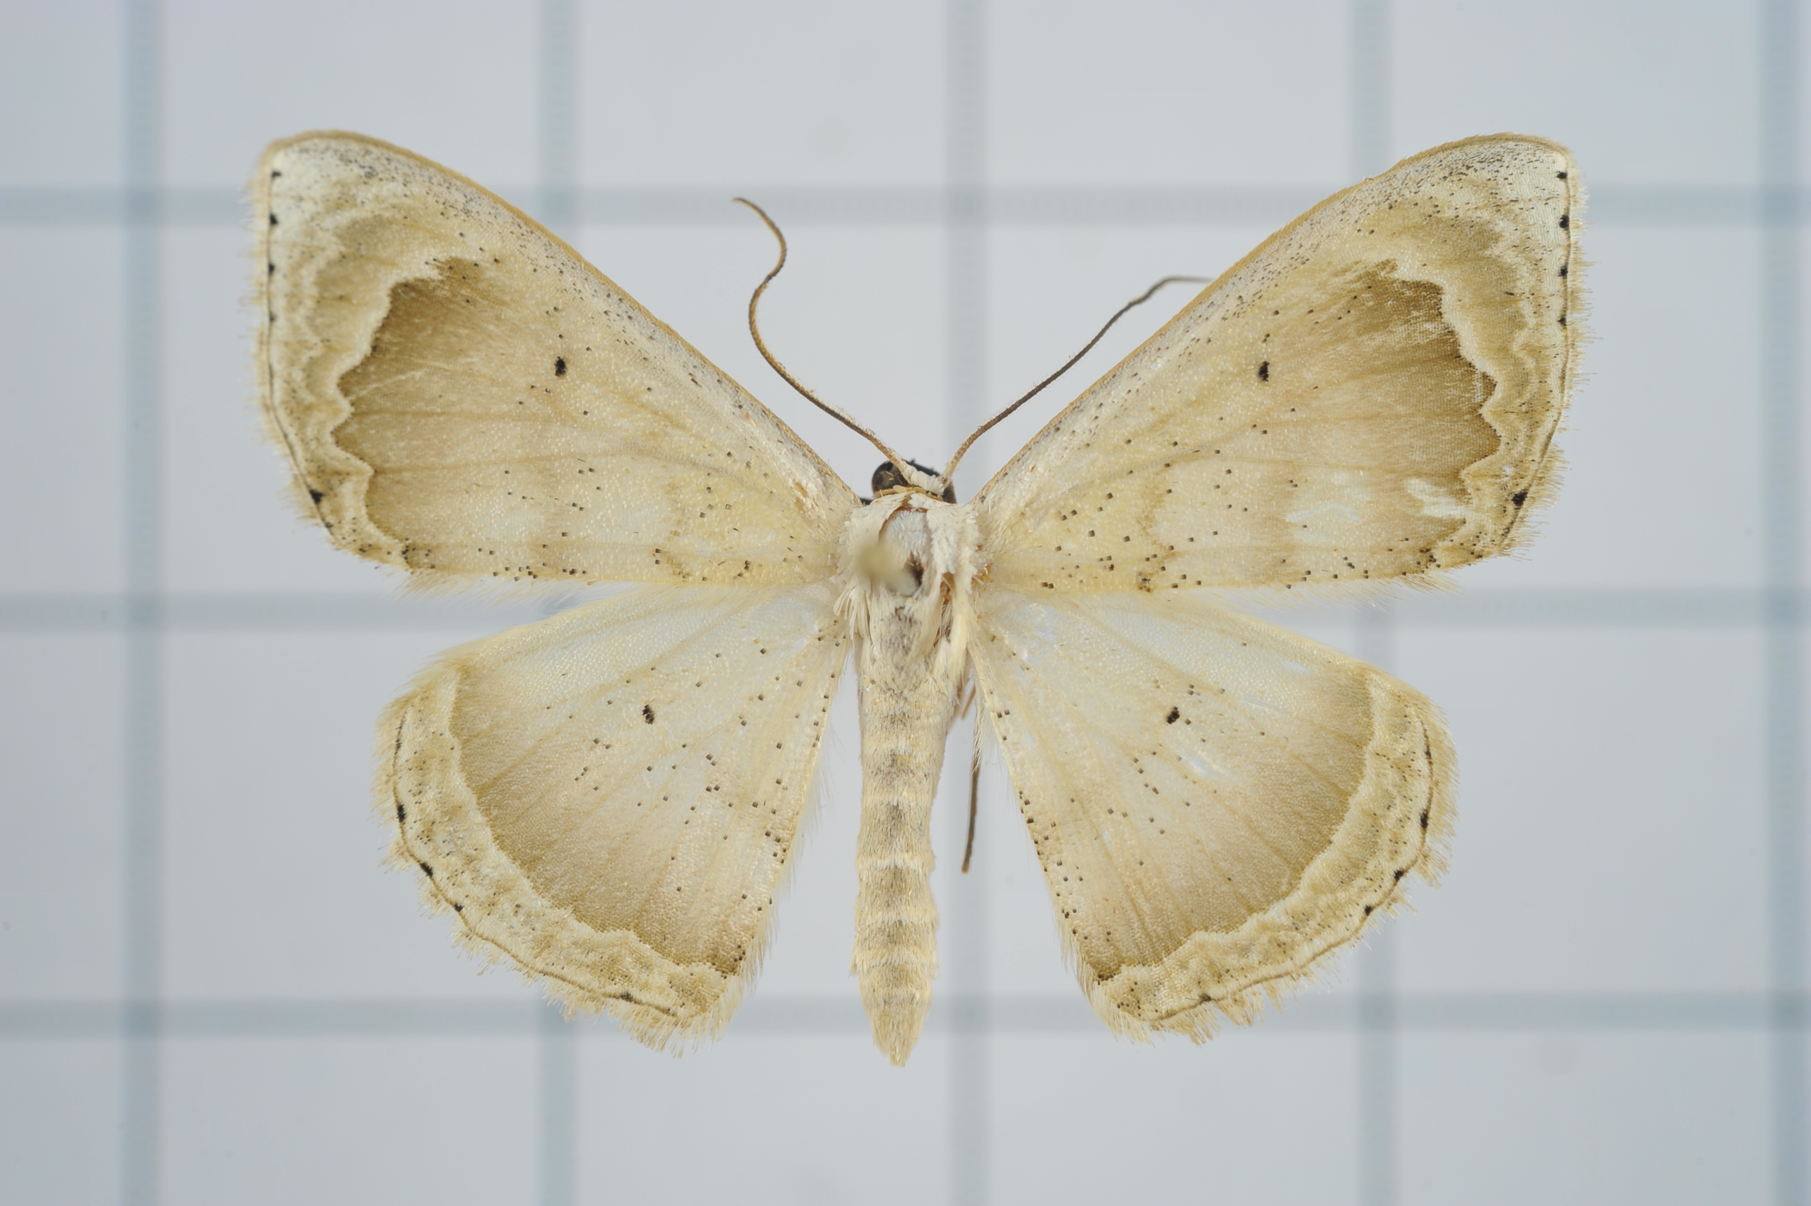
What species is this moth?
Somatina rosacea anaemica
